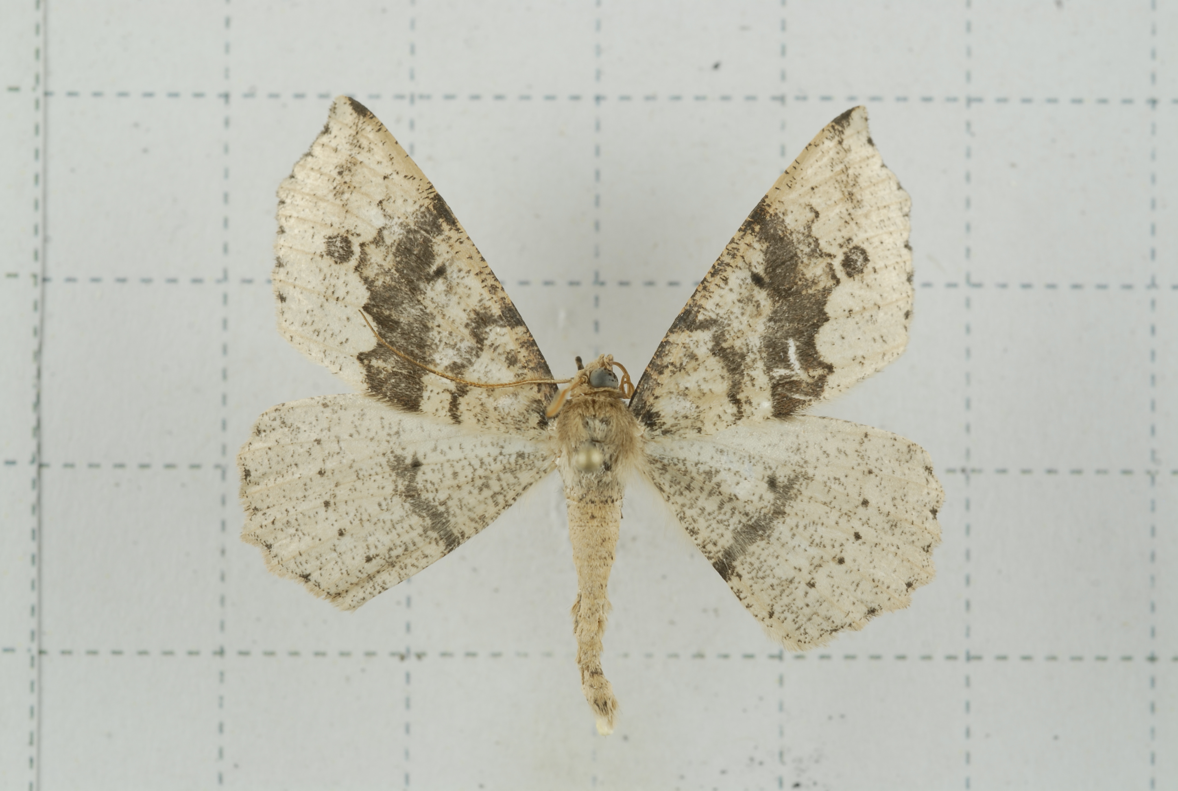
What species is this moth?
Xerodes albonotaria aritai
